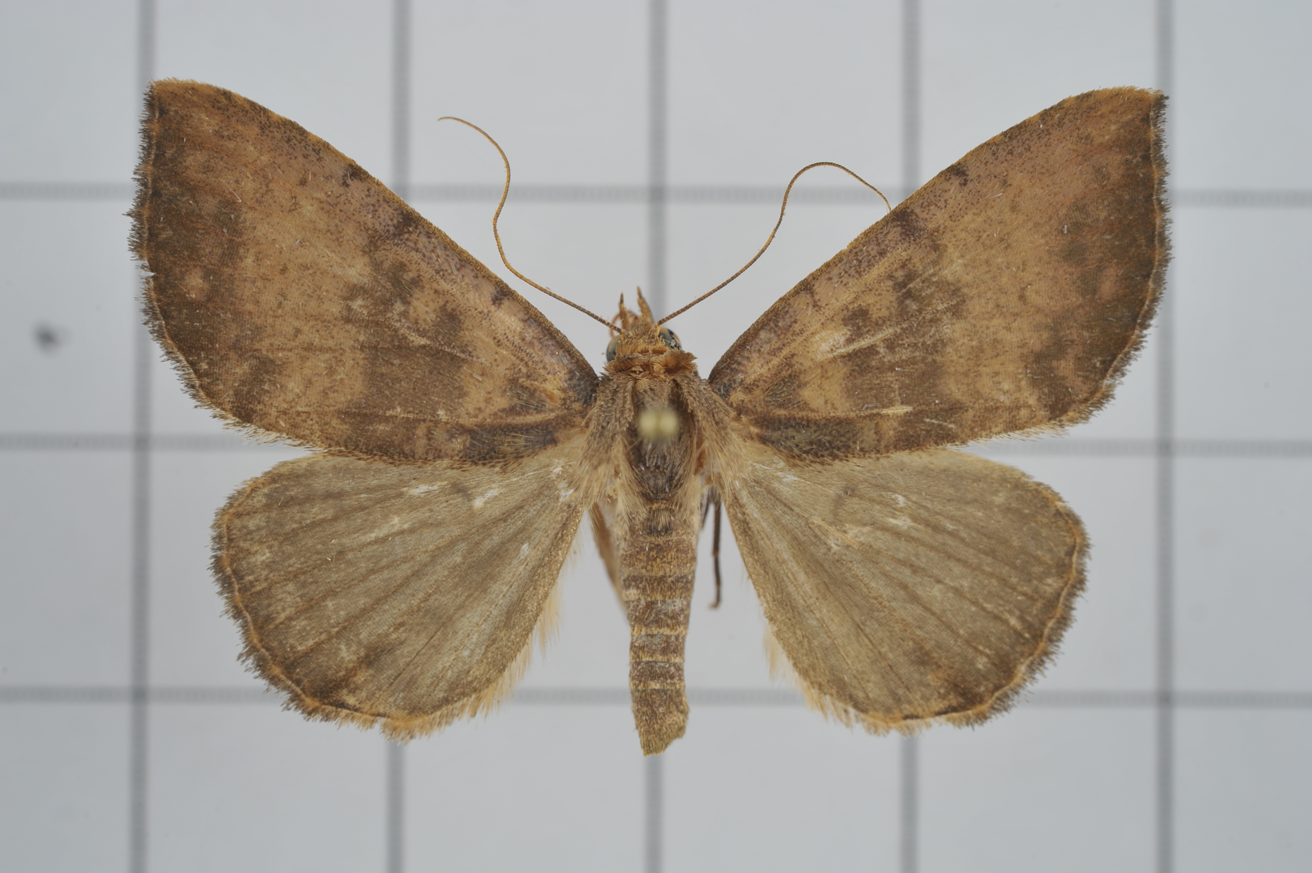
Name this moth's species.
Scedopla umbrosa
